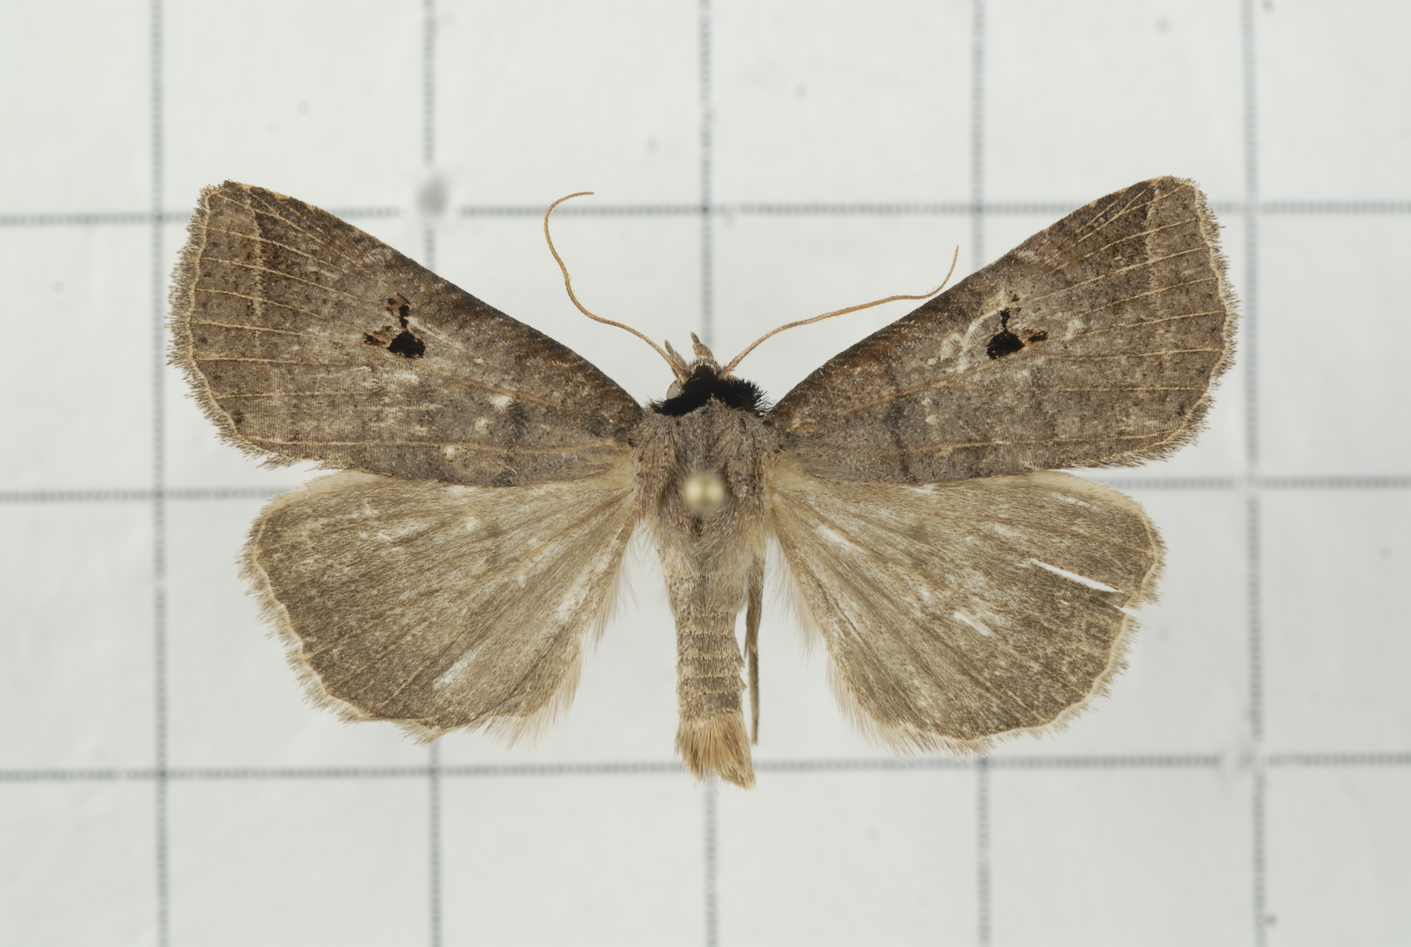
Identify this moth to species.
Lygephila dorsigera
